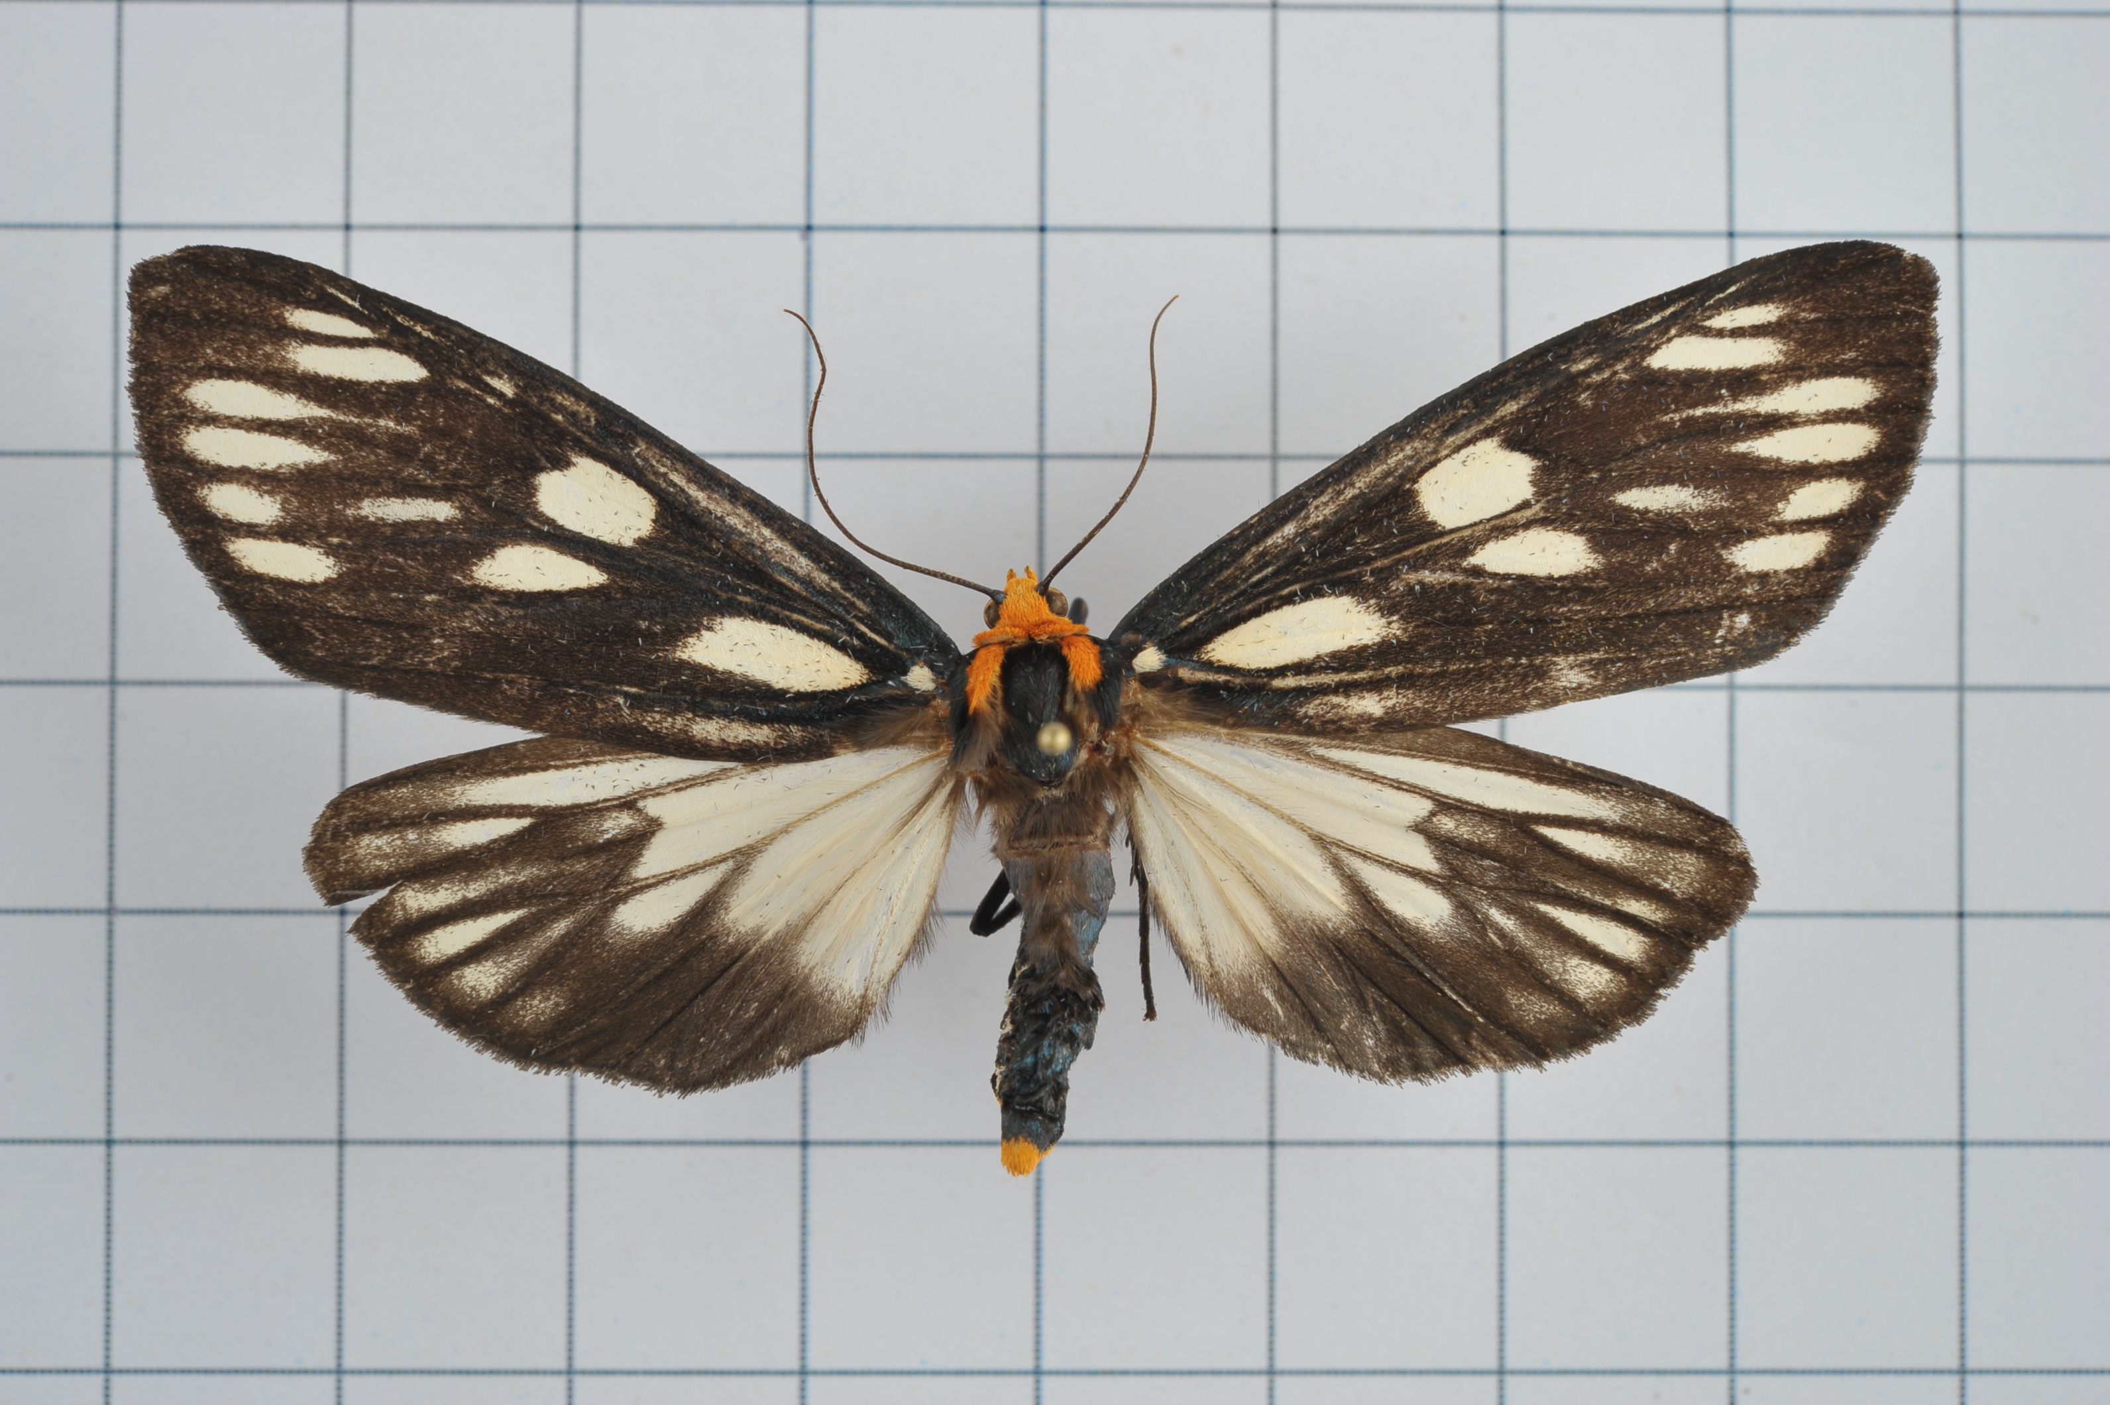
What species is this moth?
Macrobrochis gigas
